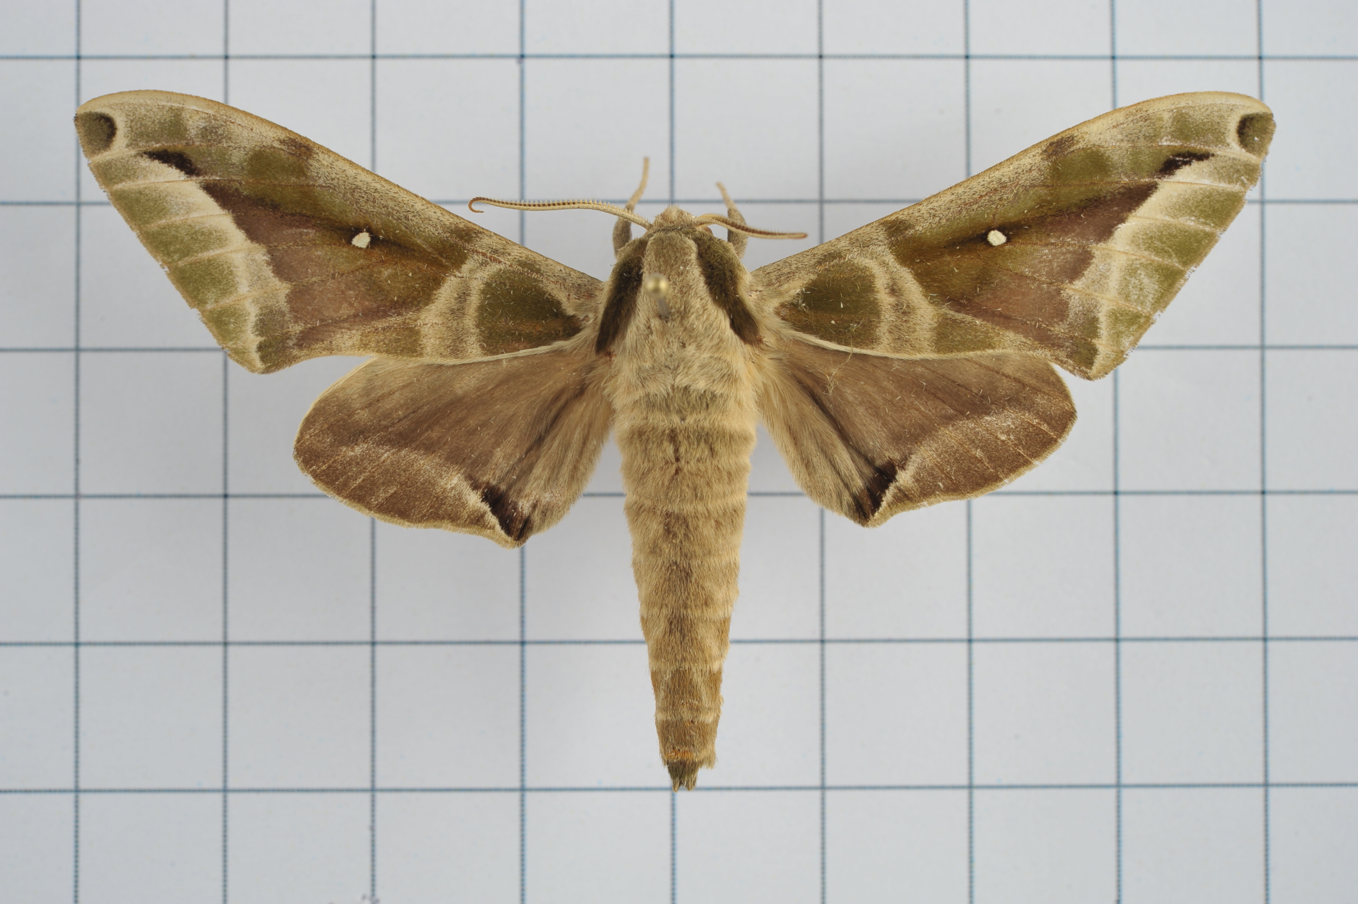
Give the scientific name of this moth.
Parum colligata
